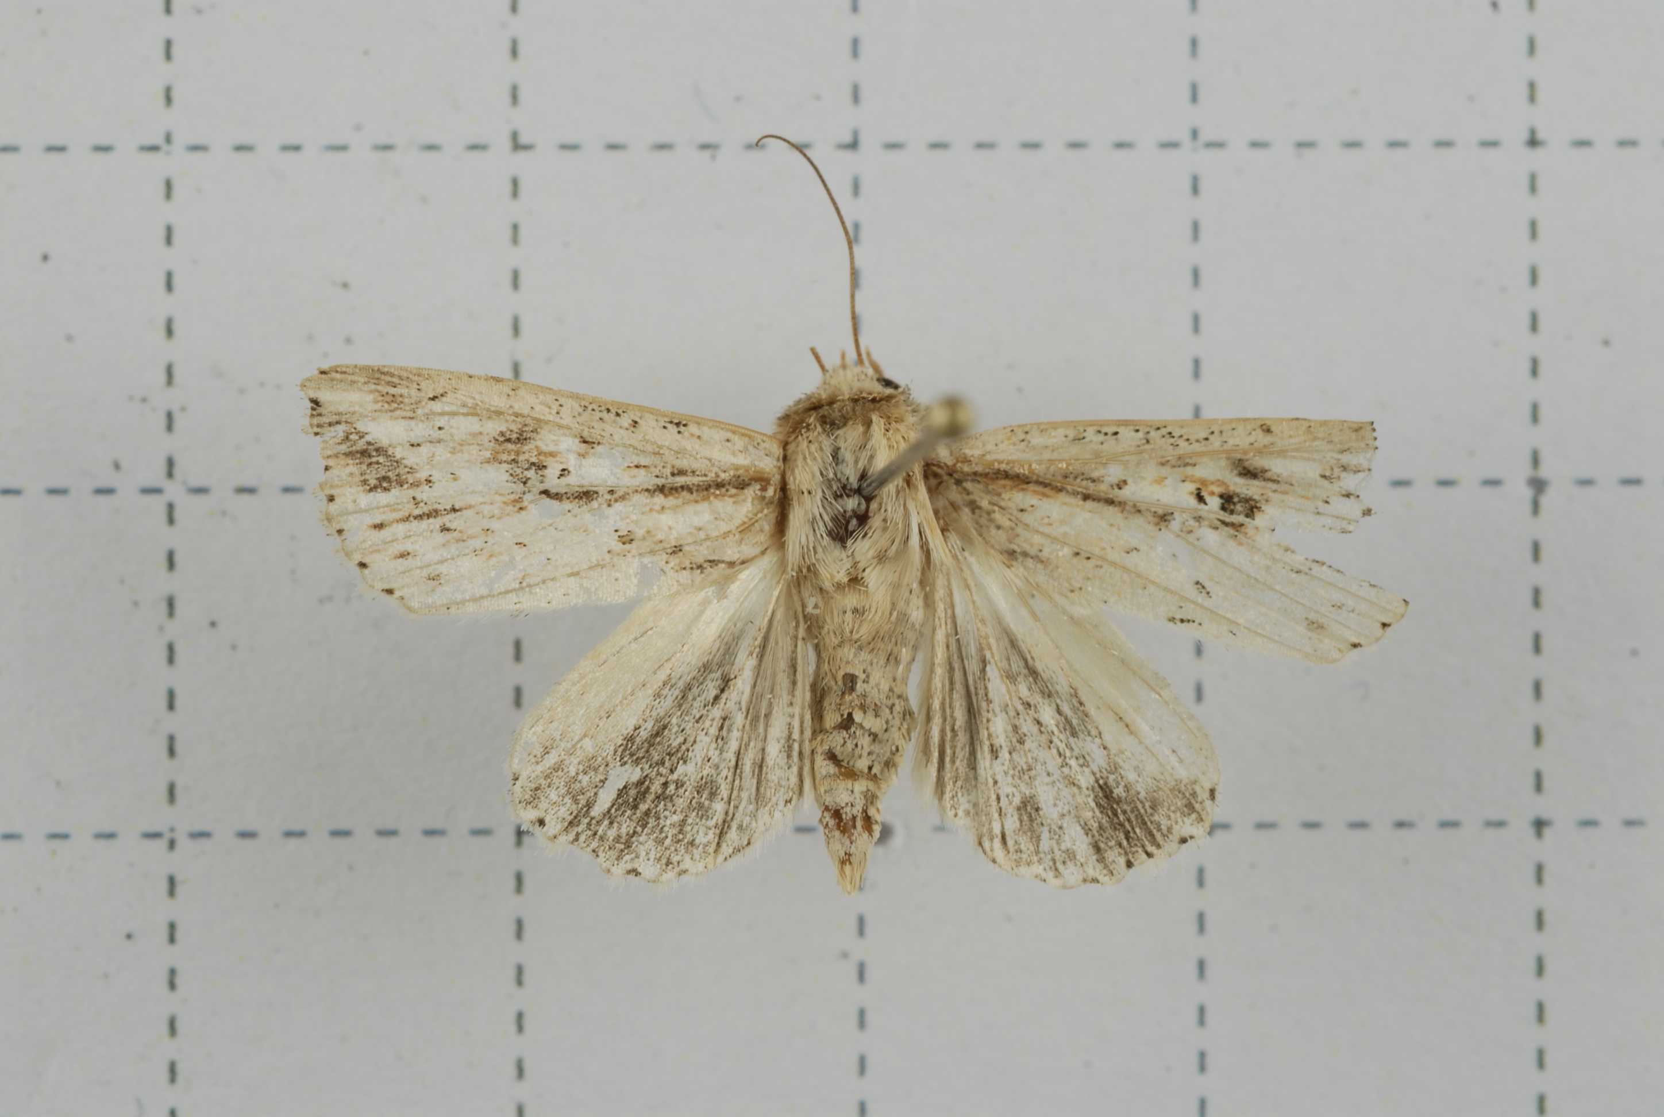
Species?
Mythimna decisissima
